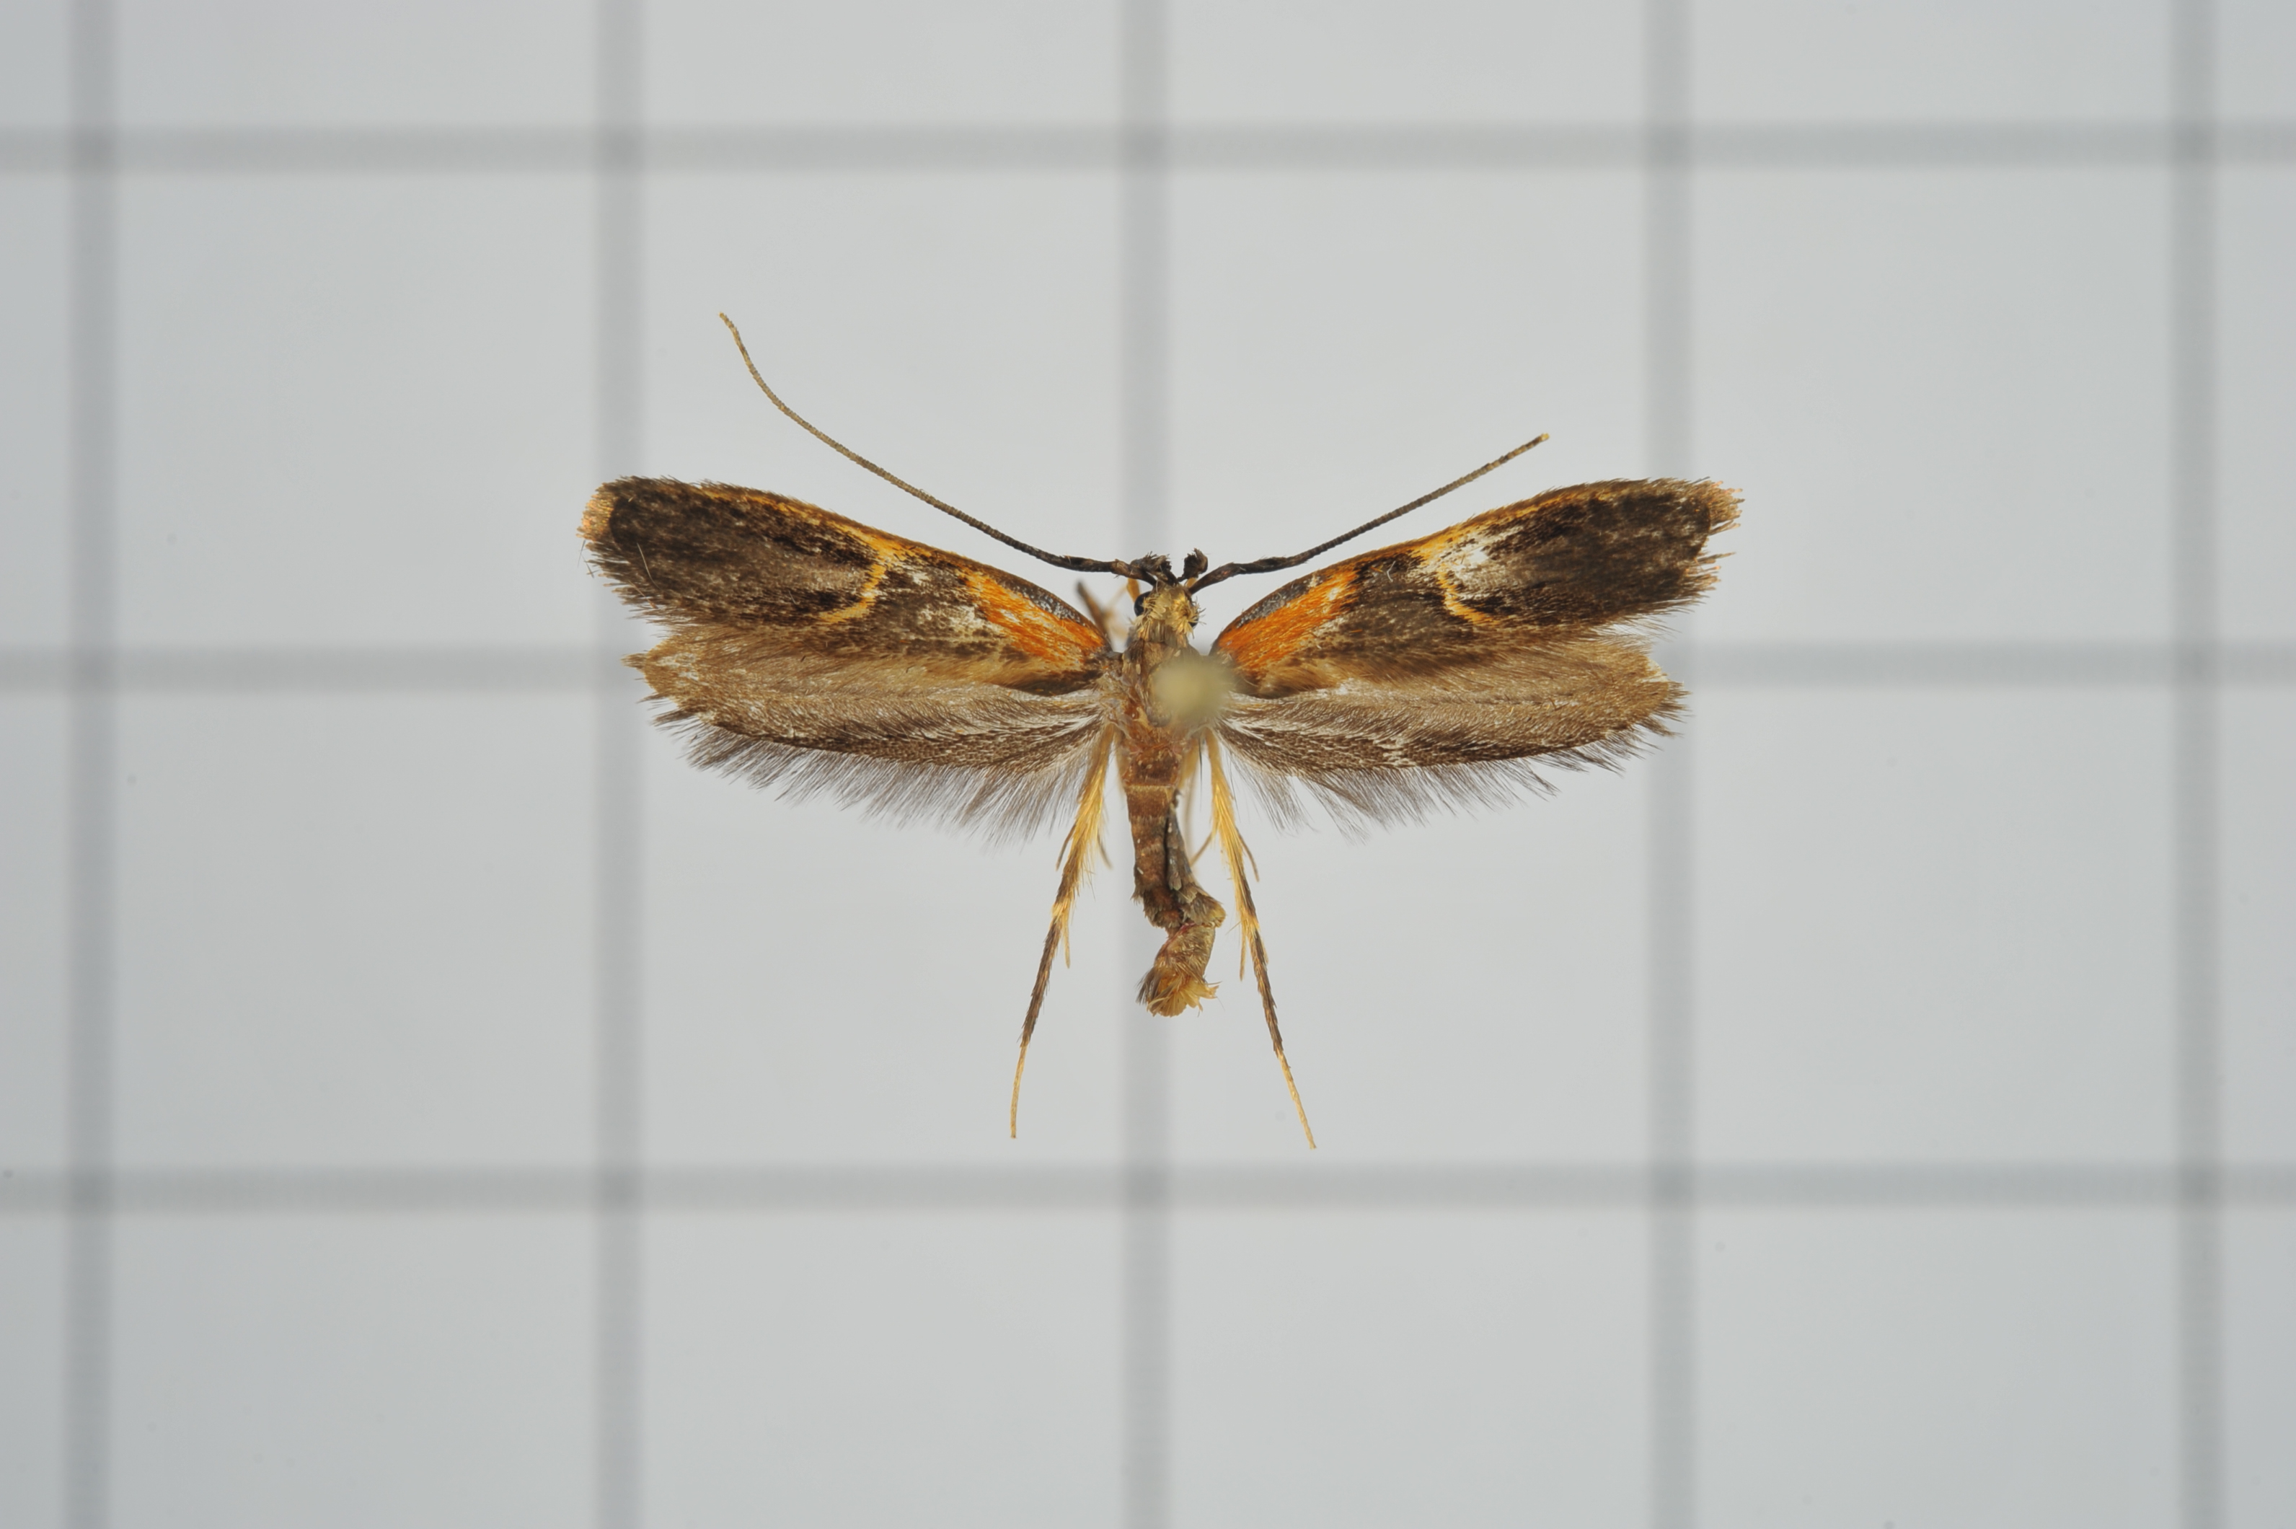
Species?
Tisis mesozosta
